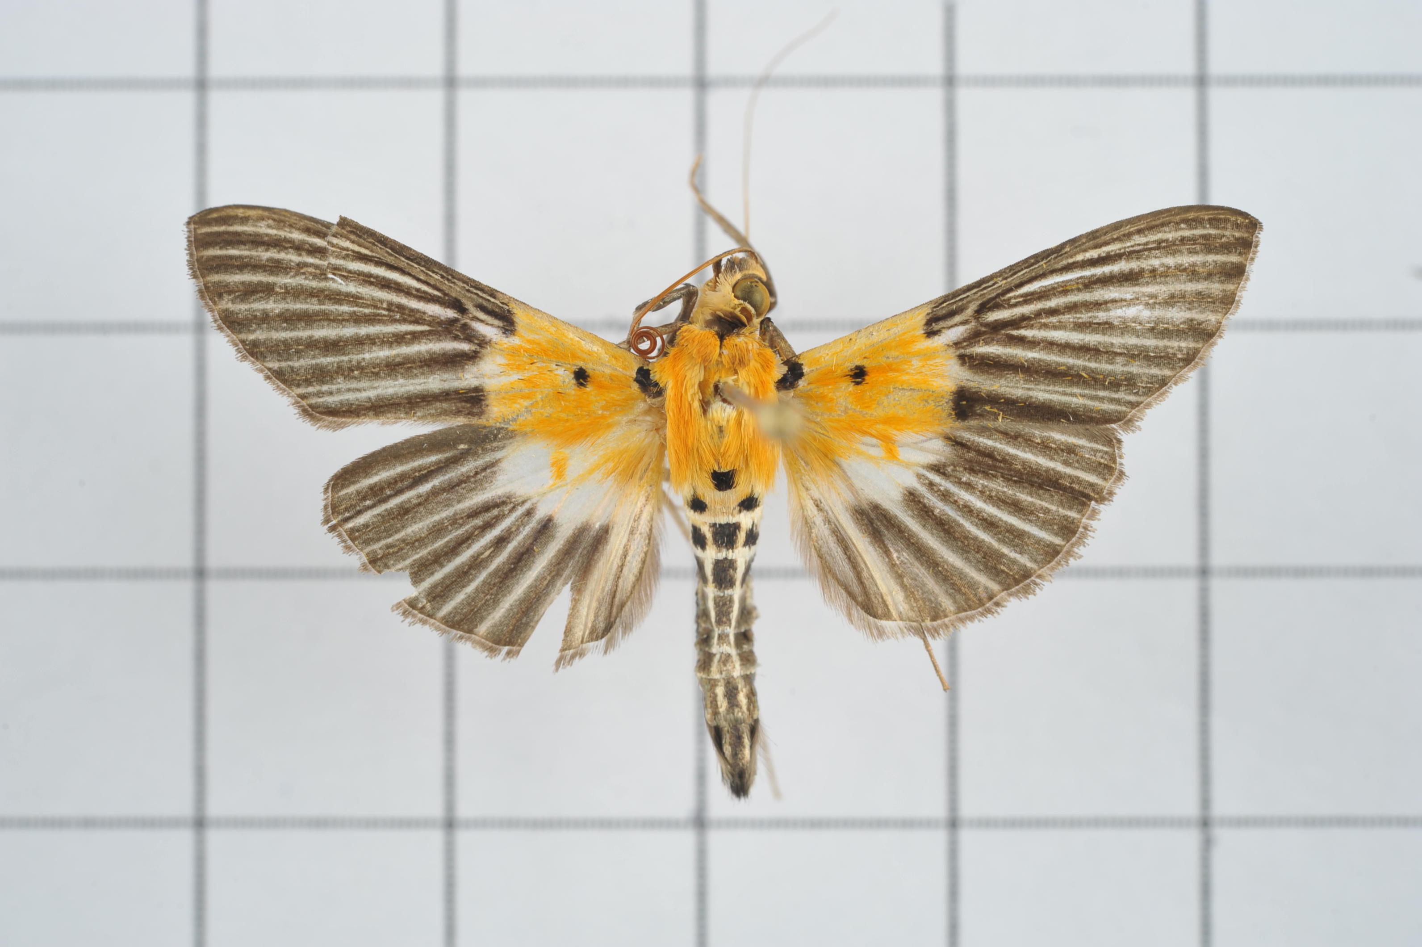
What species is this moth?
Nevrina procopia
